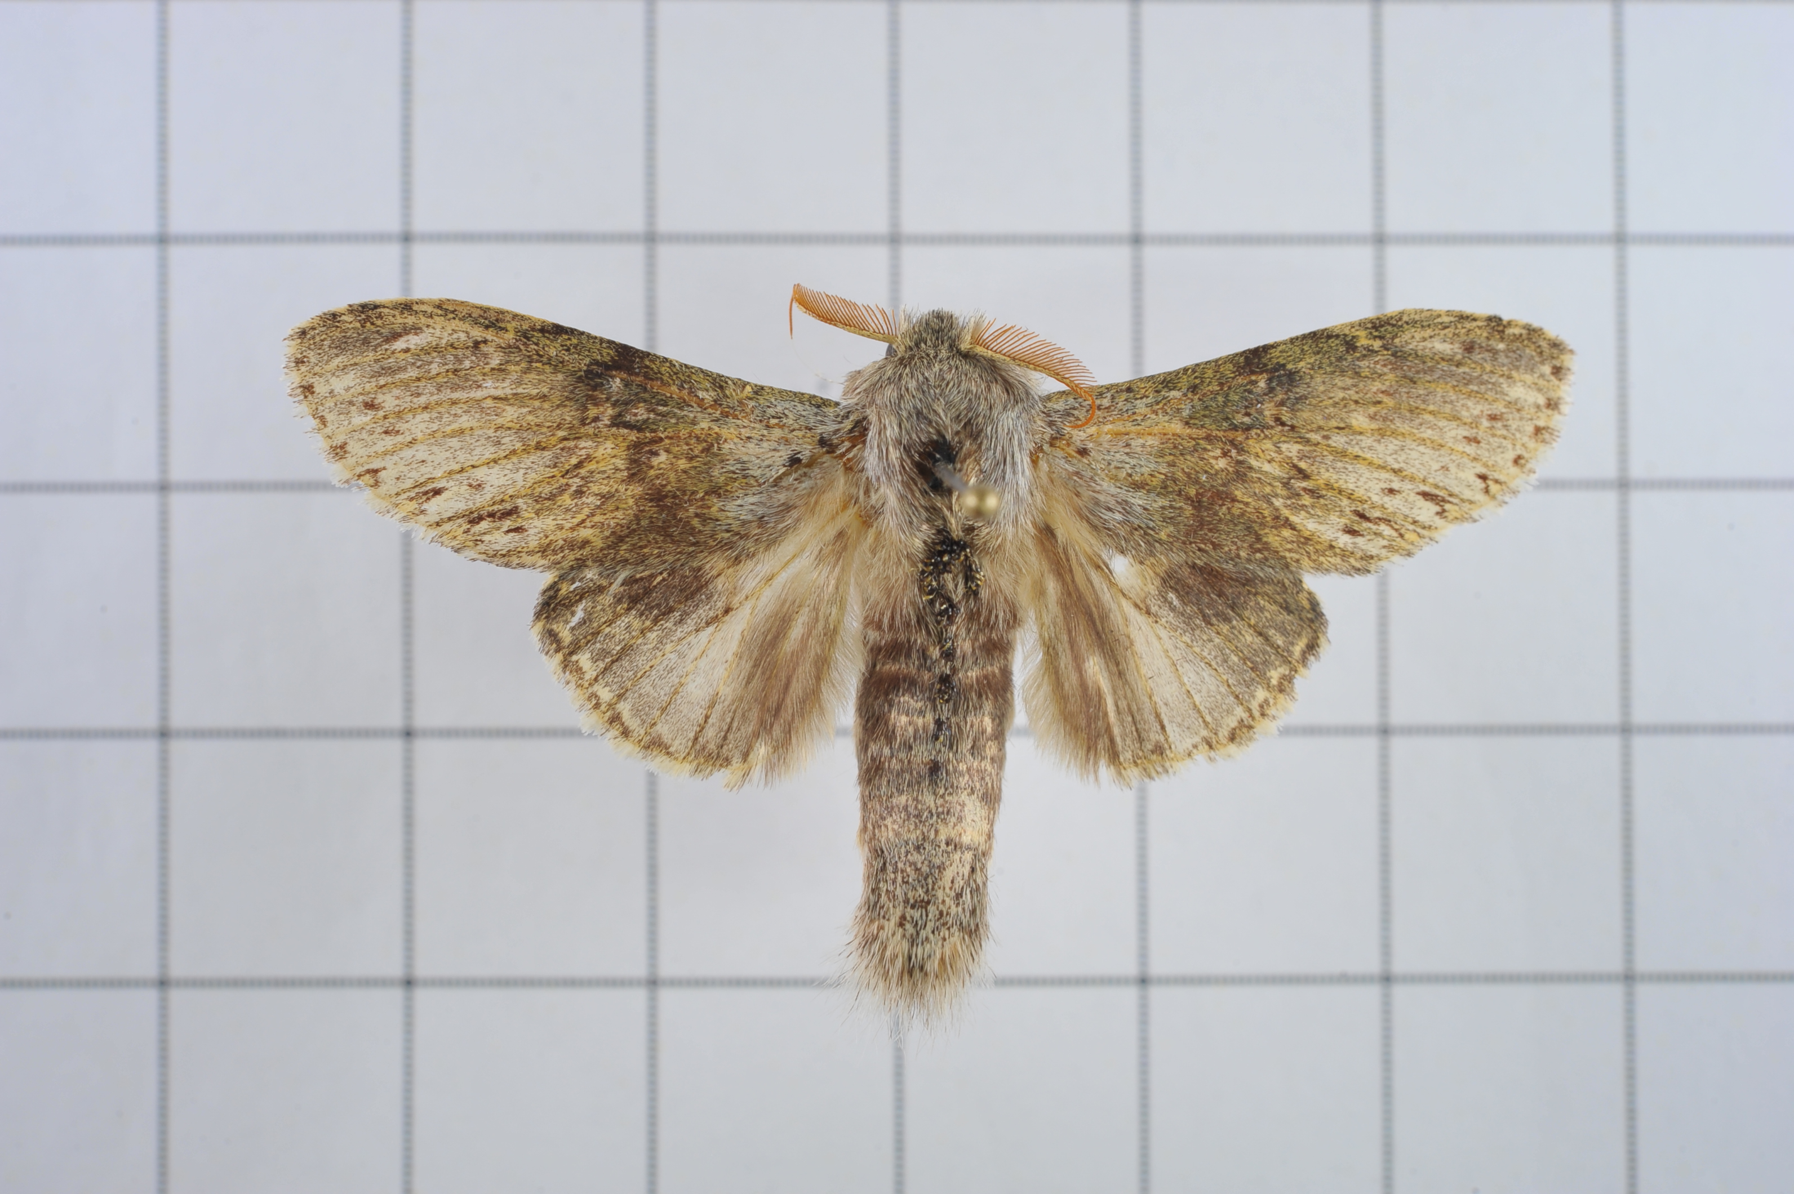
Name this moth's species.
Stauropus alternus alternus
